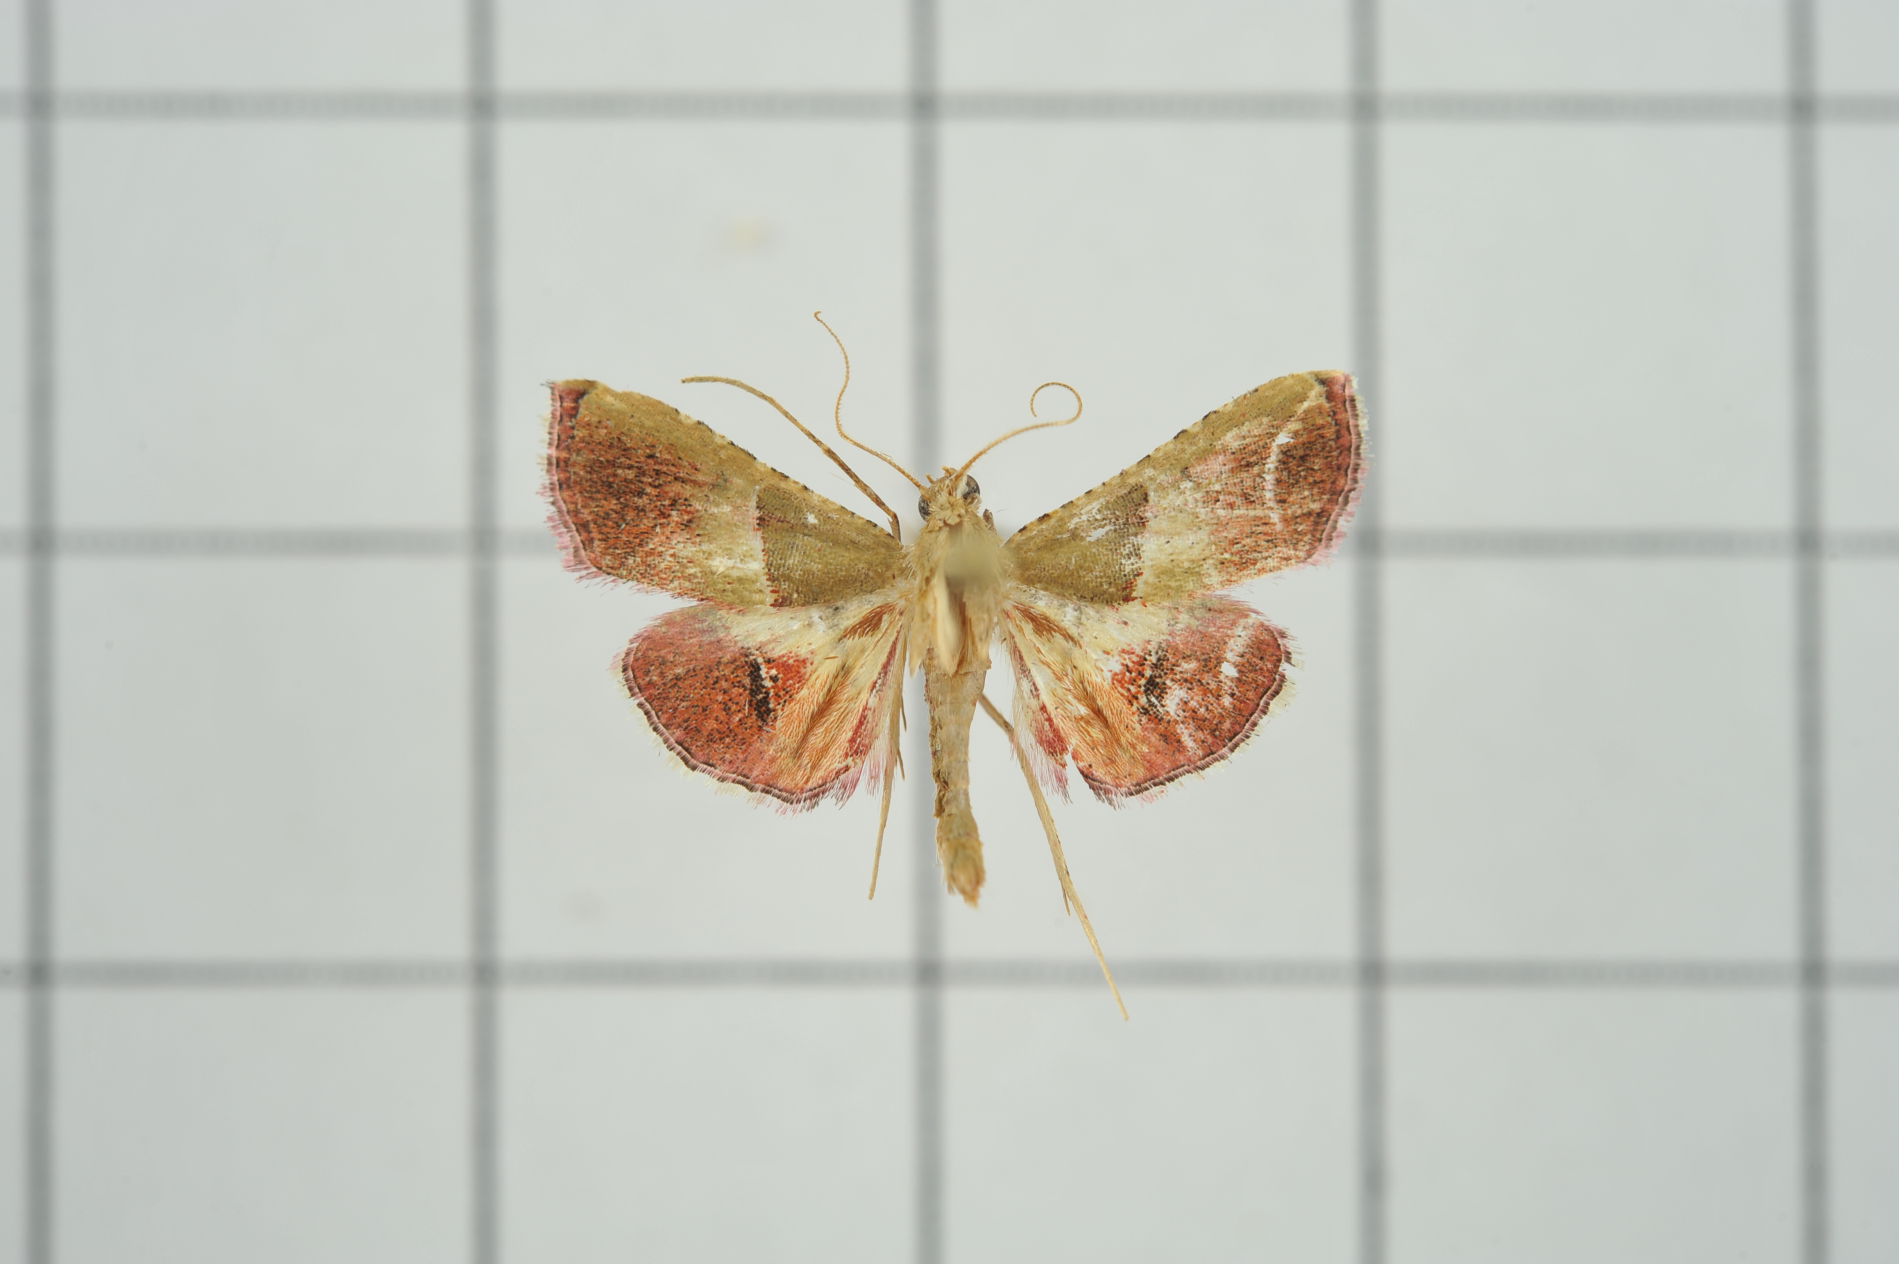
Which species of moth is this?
Endotricha consocia
